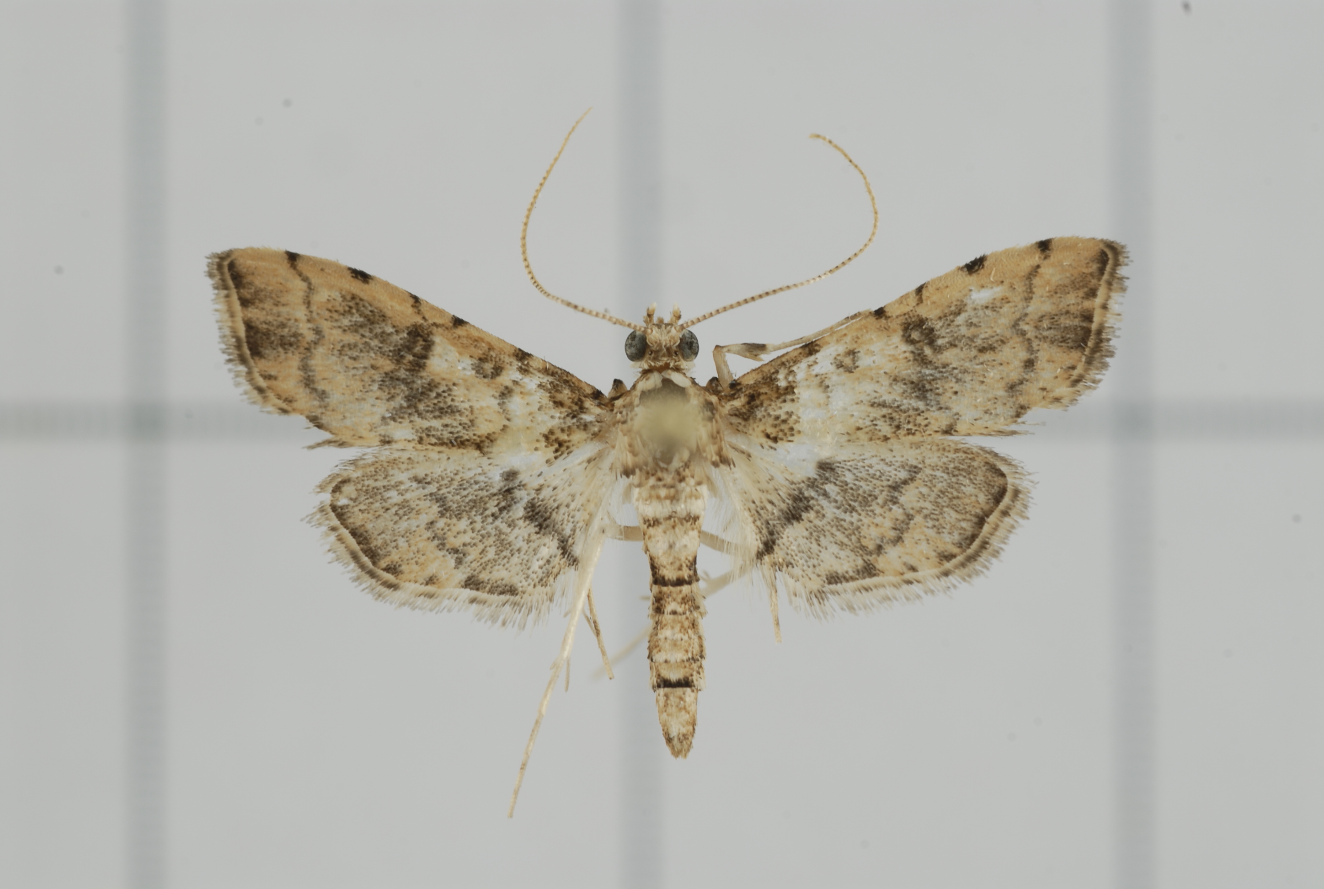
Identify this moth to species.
Nacoleia biformis
